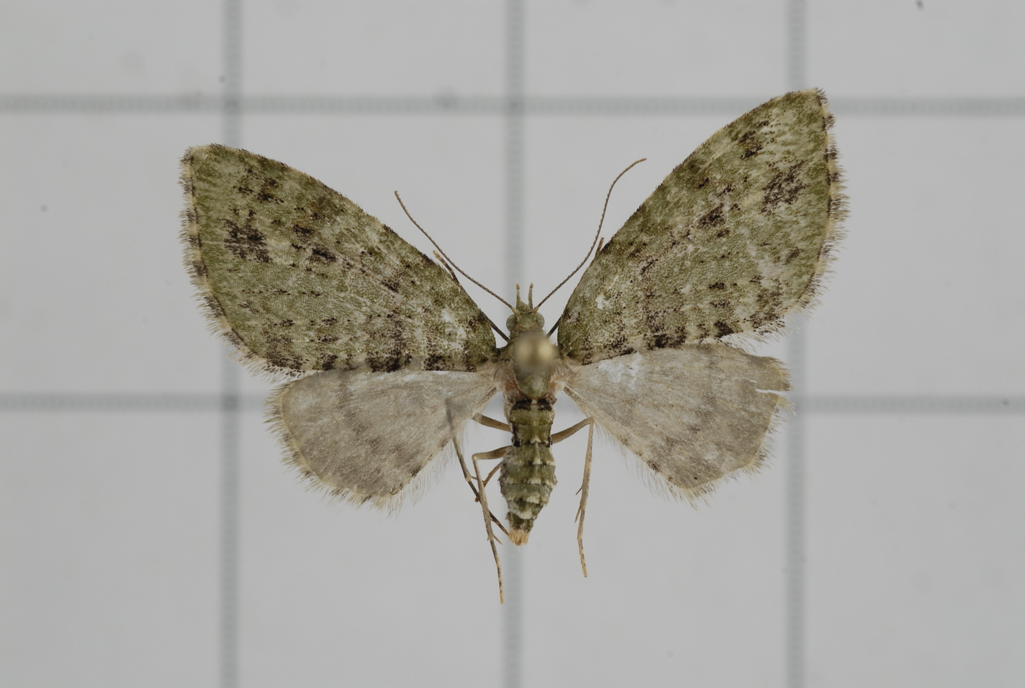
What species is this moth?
Chloroclystis blanda
